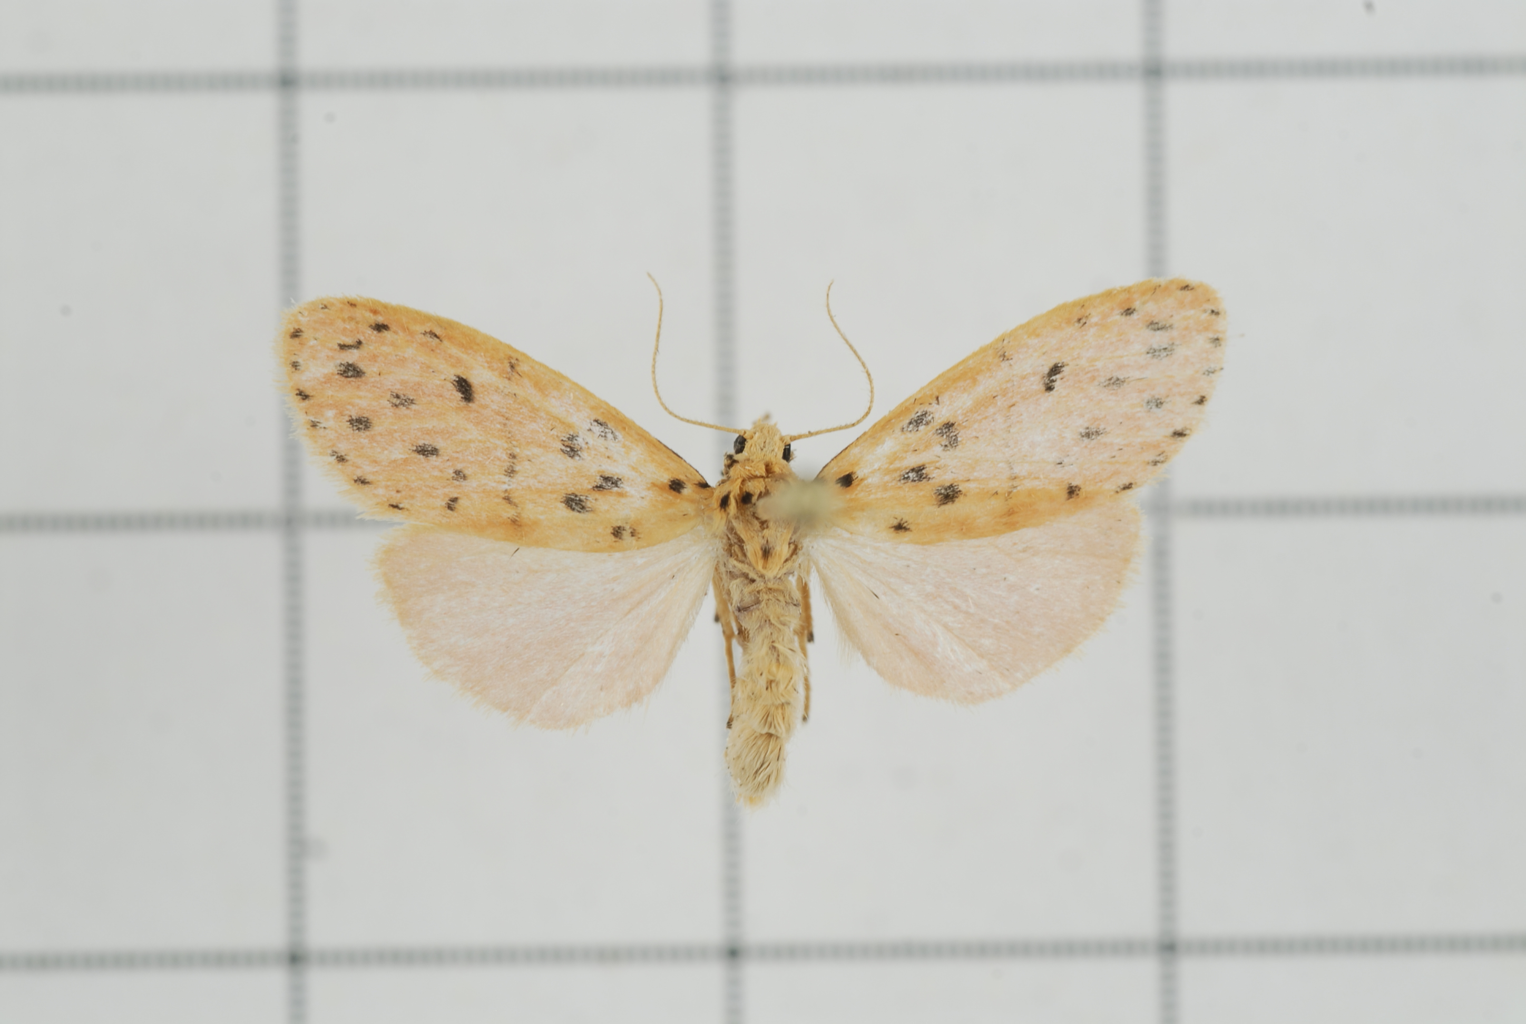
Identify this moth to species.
Miltochrista arcuata
